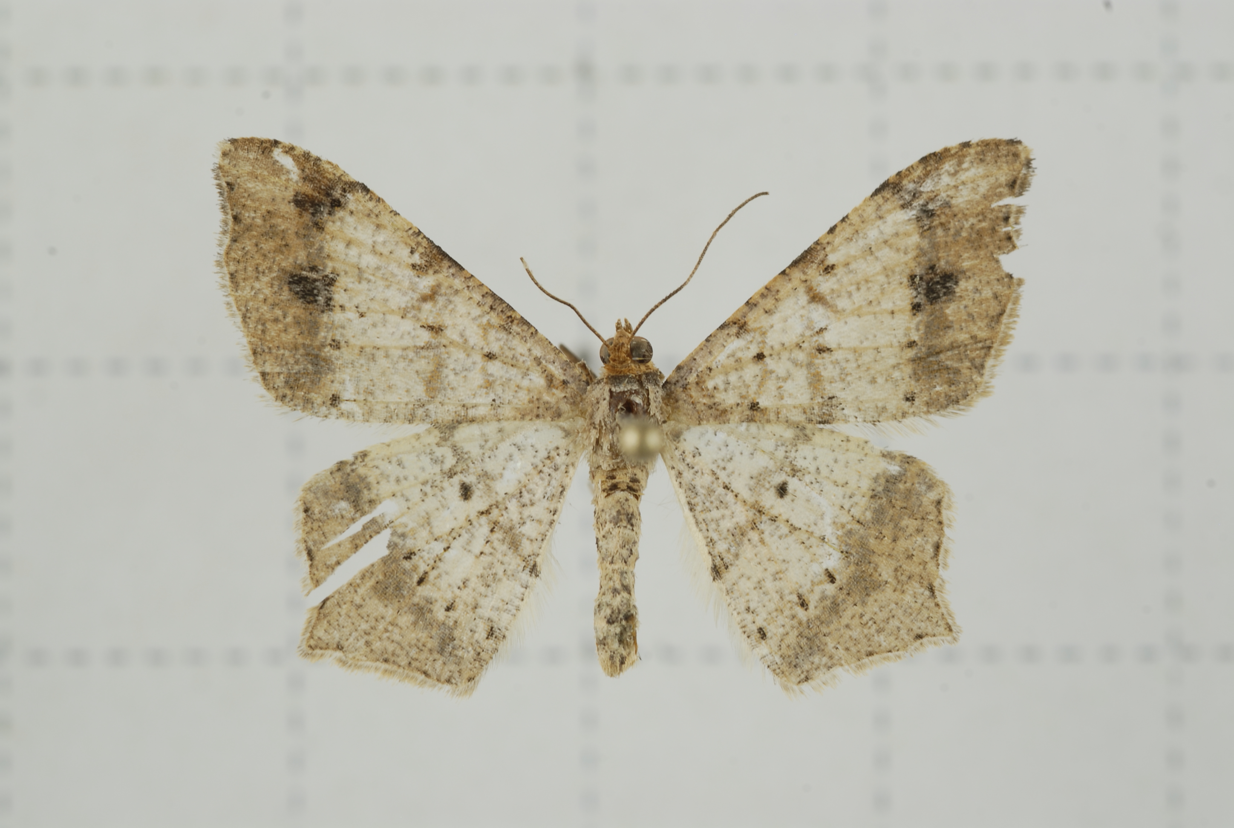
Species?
Macaria abydata
